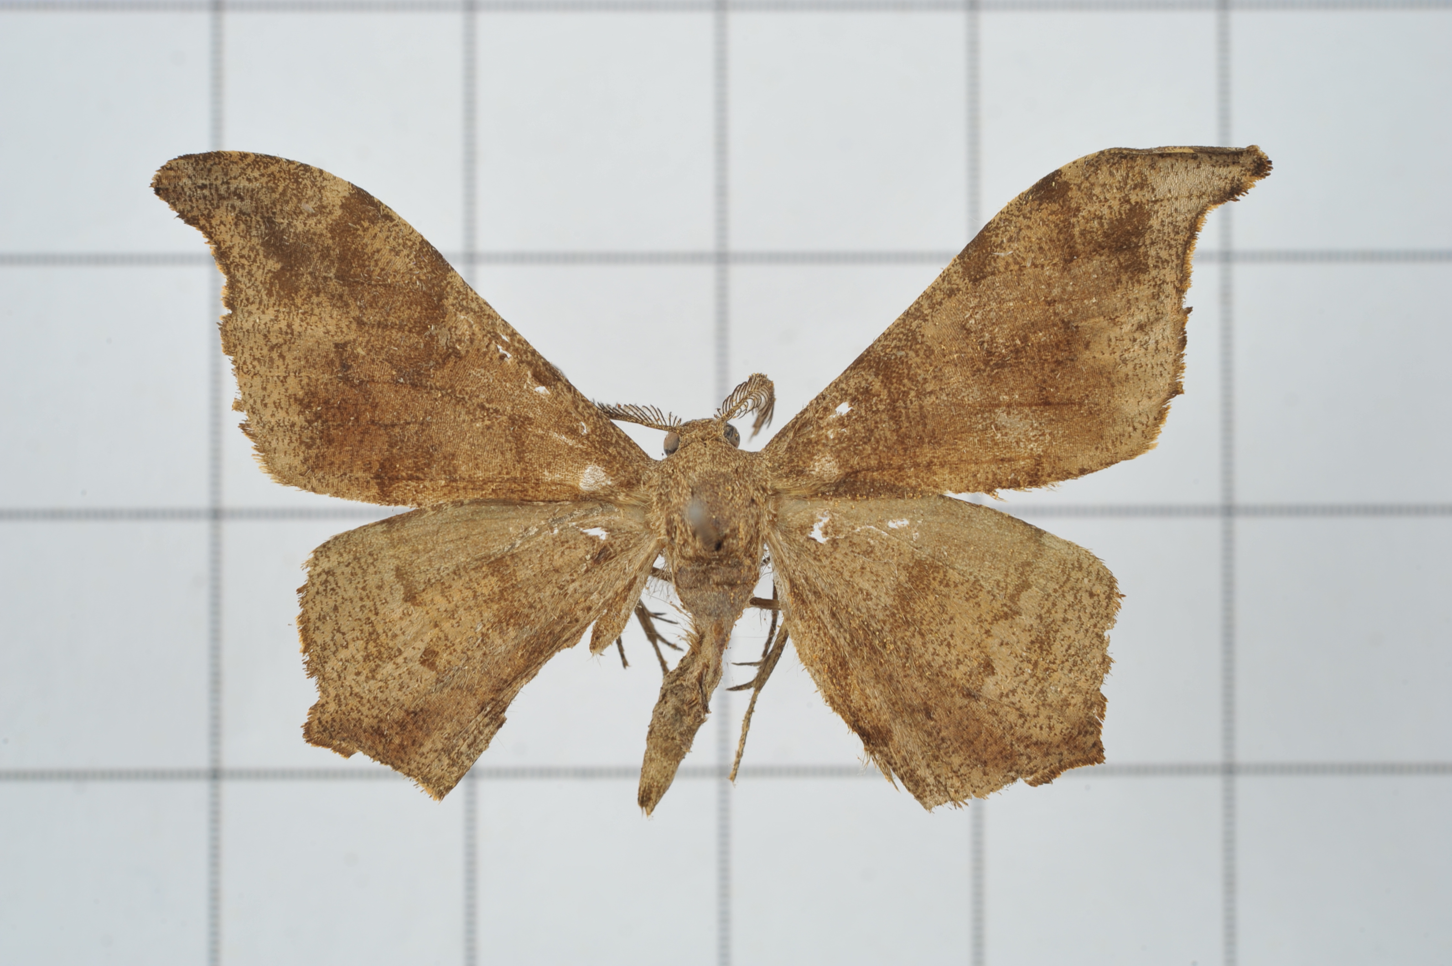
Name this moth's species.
Hyposidra talaca talaca
